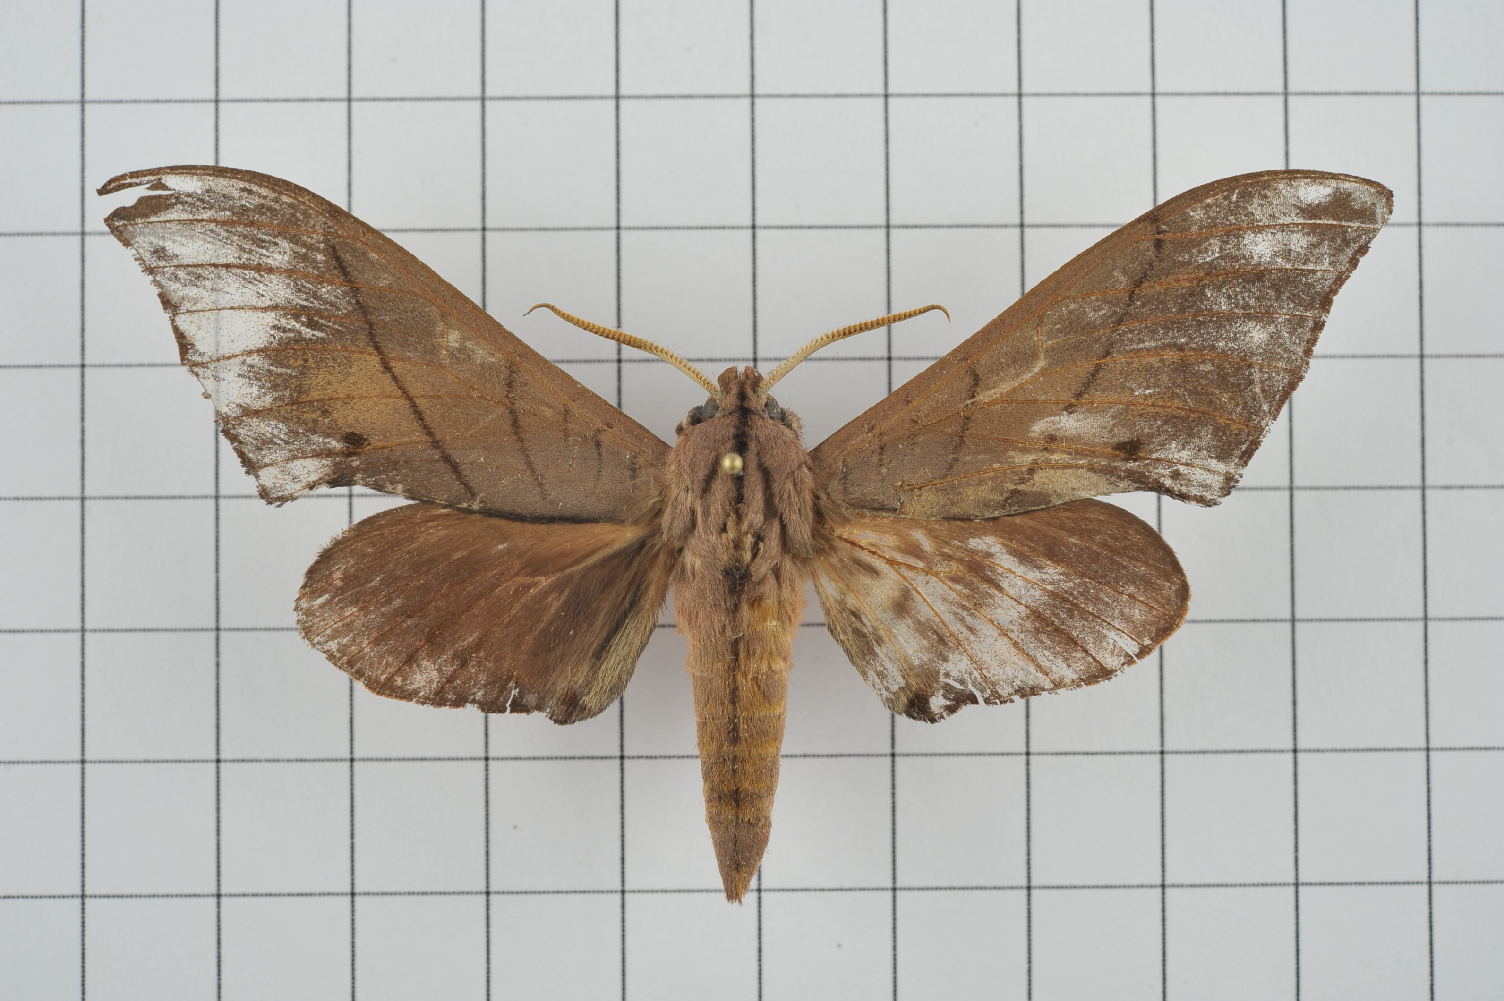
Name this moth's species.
Marumba cristata bukaiana
